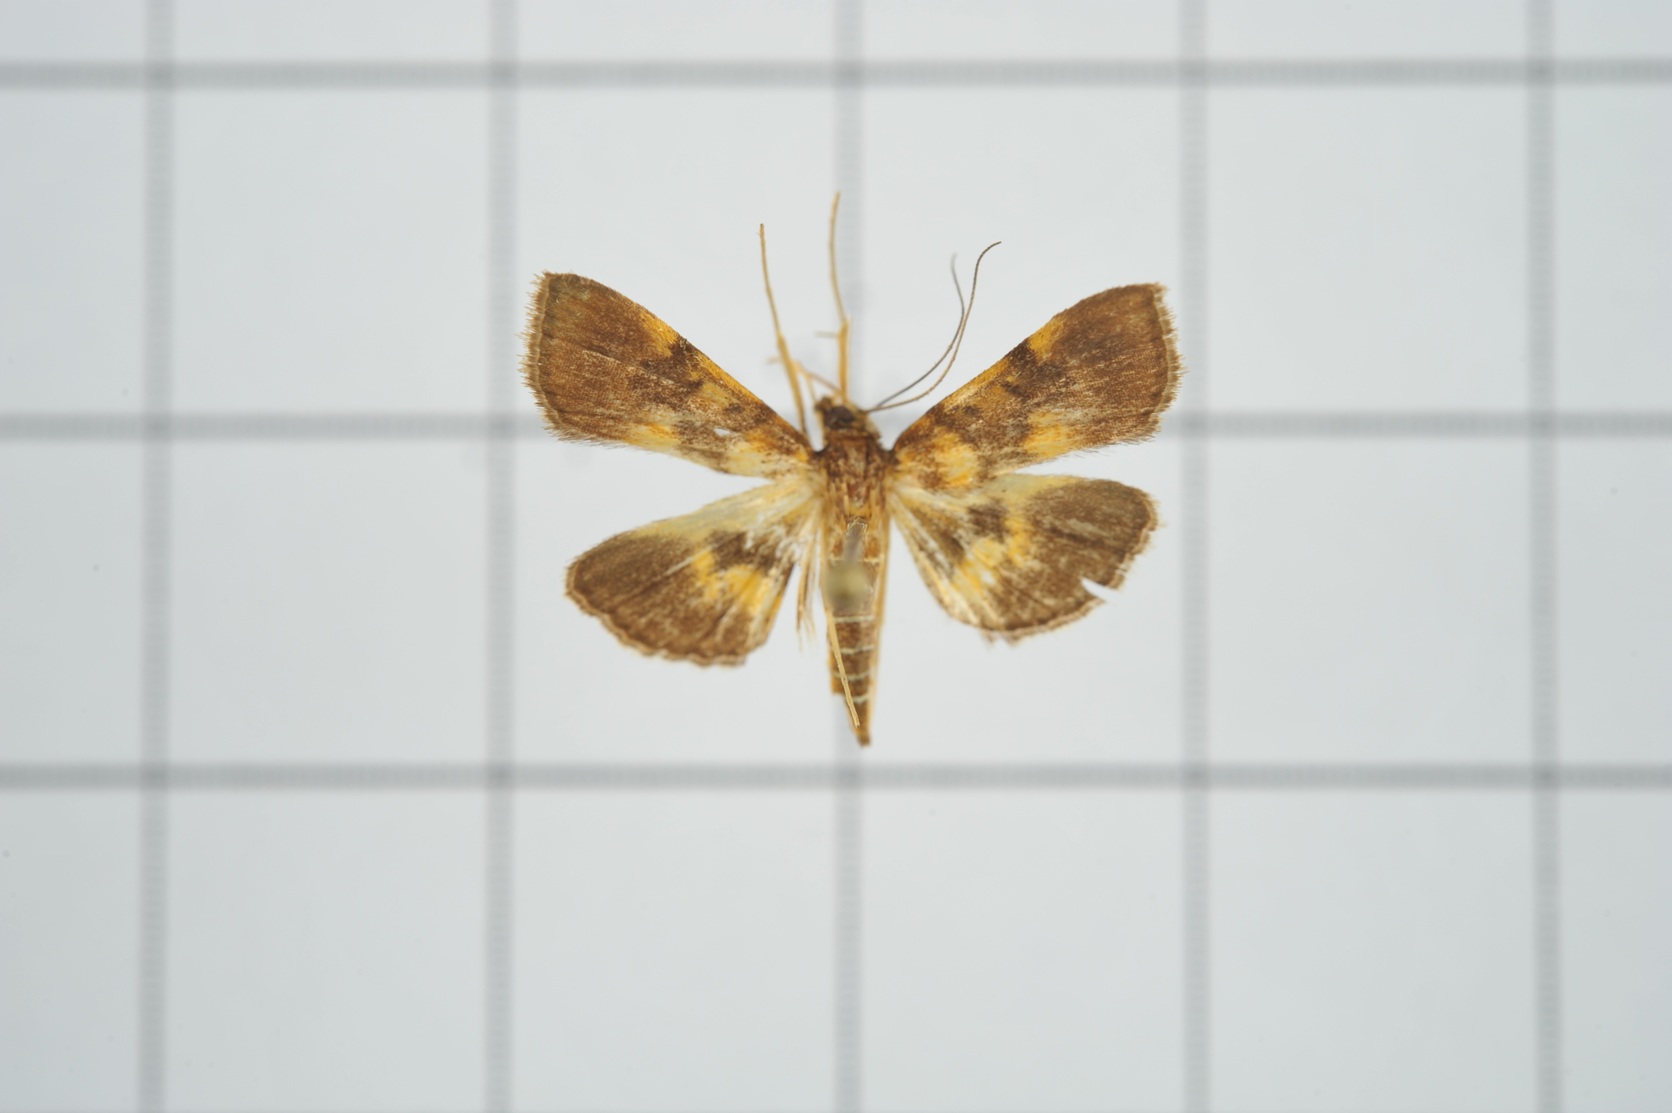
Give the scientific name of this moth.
Omiodes diemenalis
